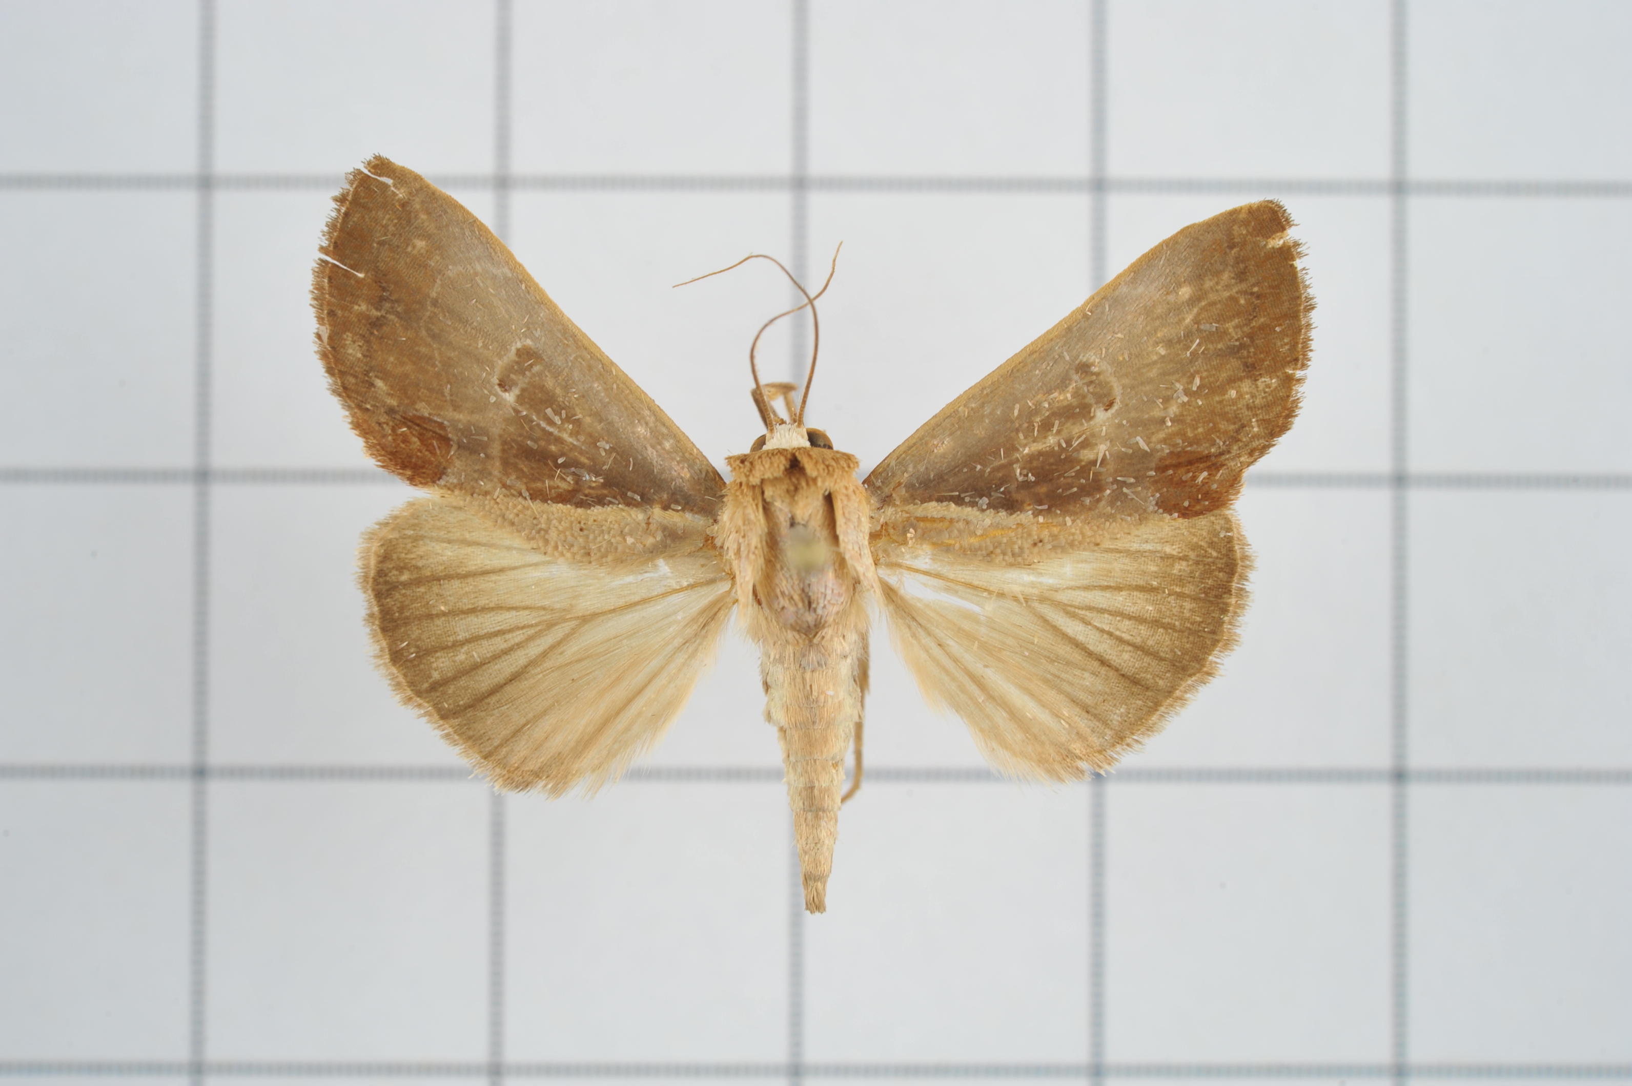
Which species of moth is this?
Westermannia elliptica elliptica
